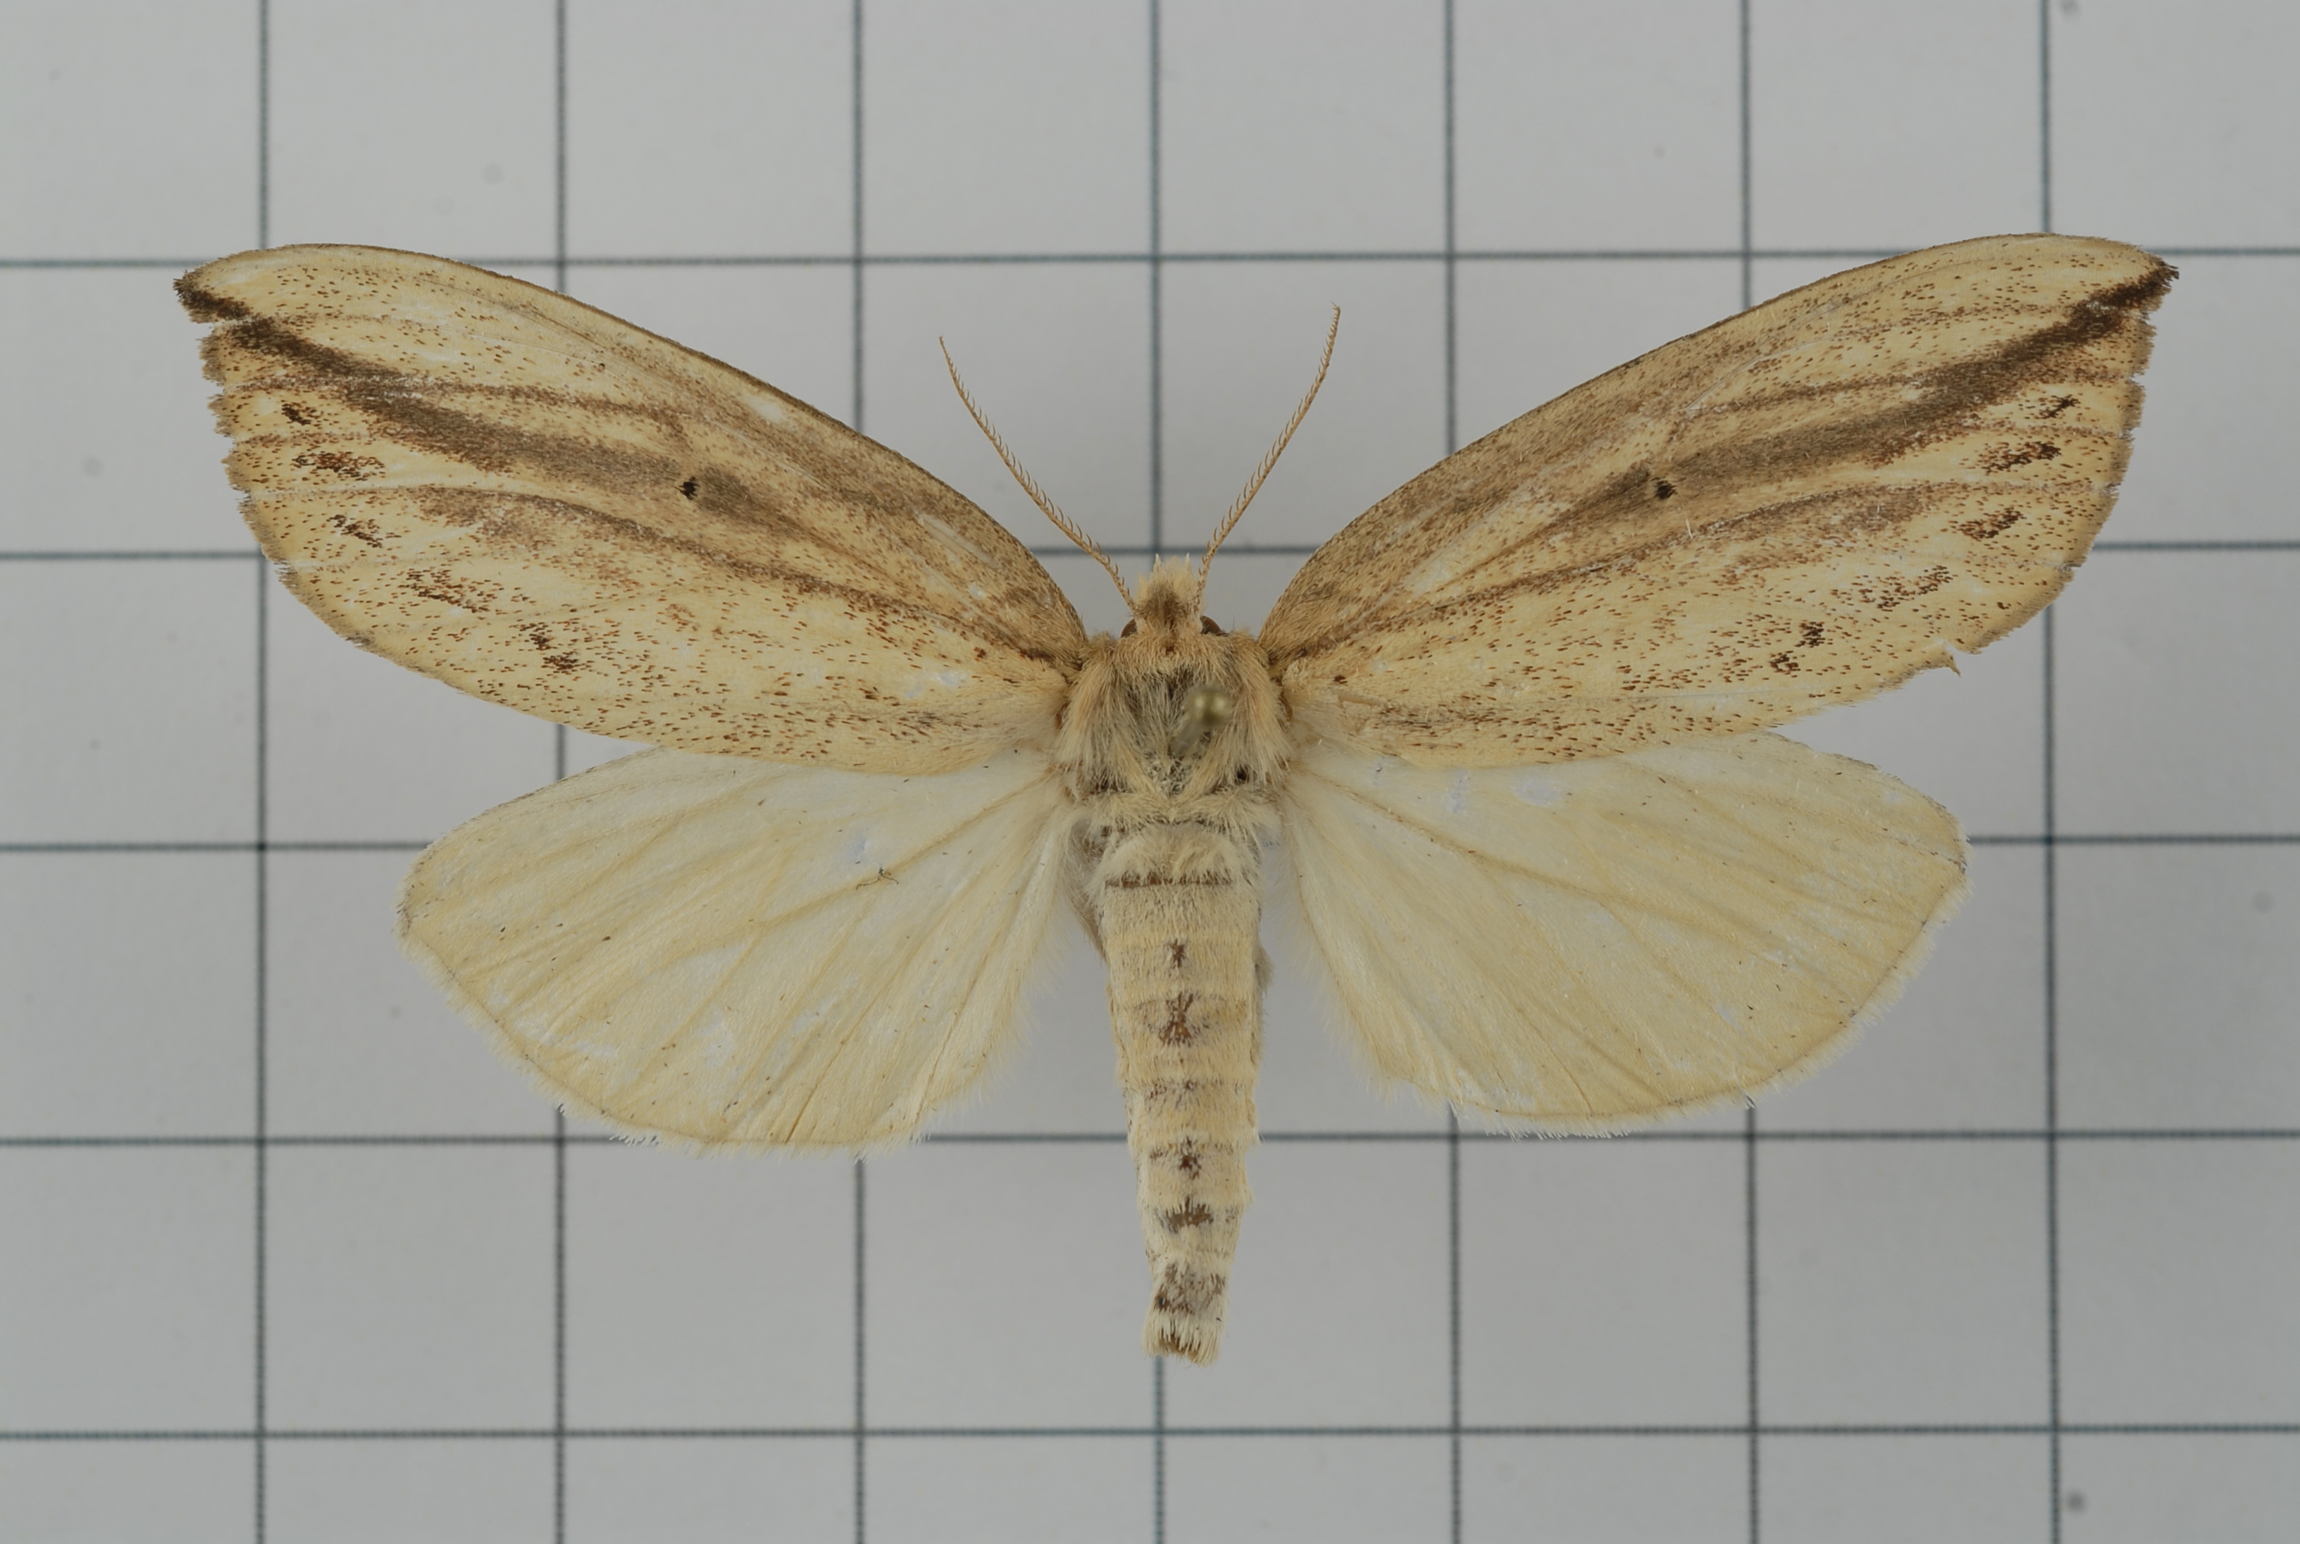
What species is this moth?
Periergos magna
